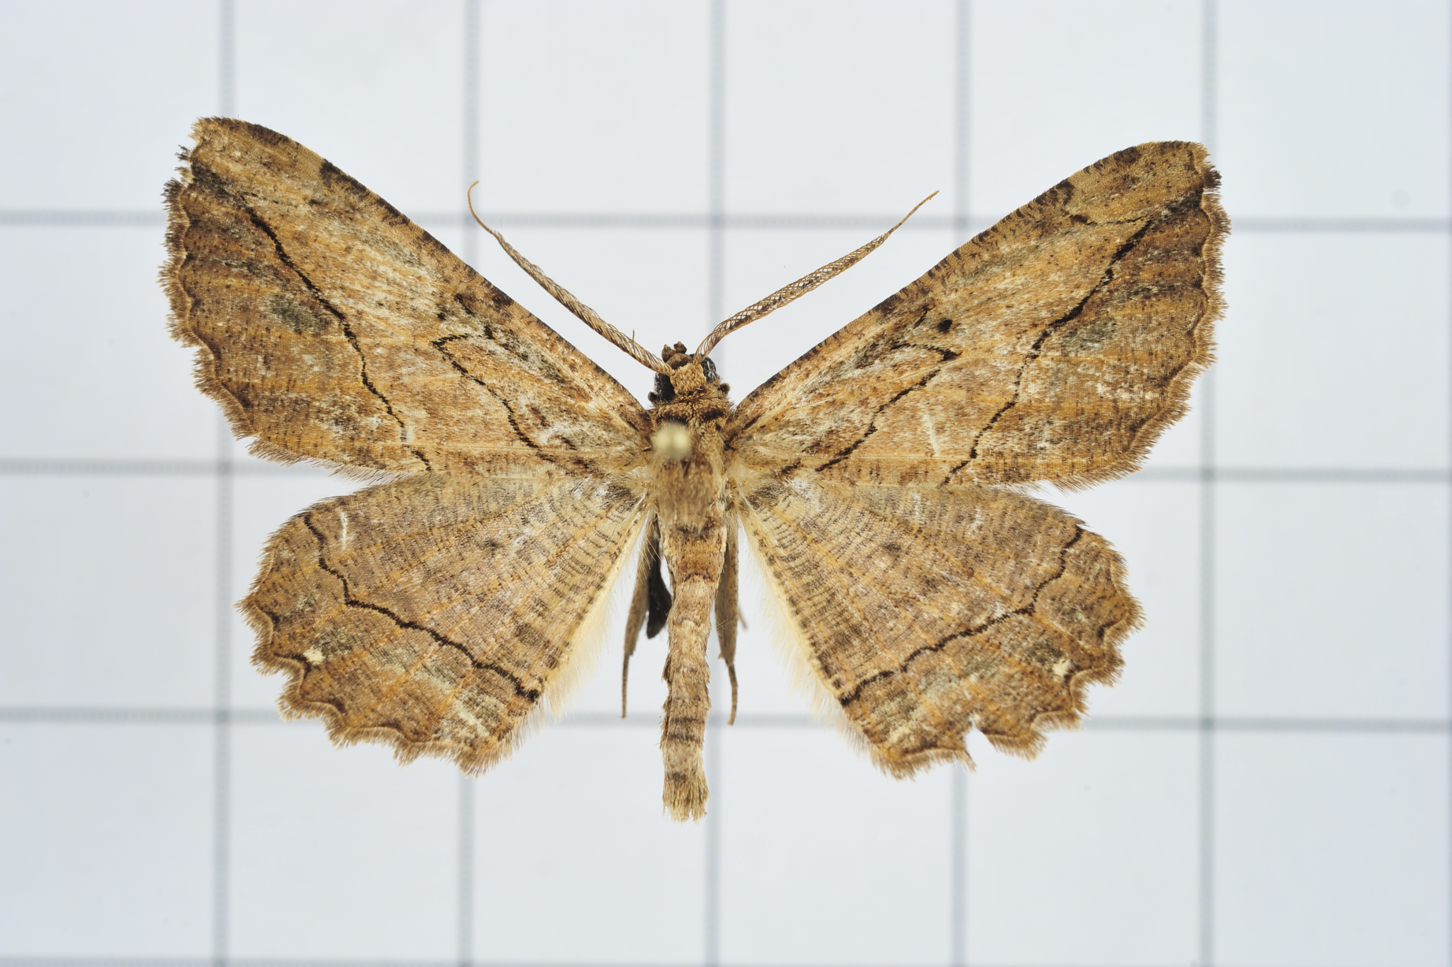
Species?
Menophra nakajimai
